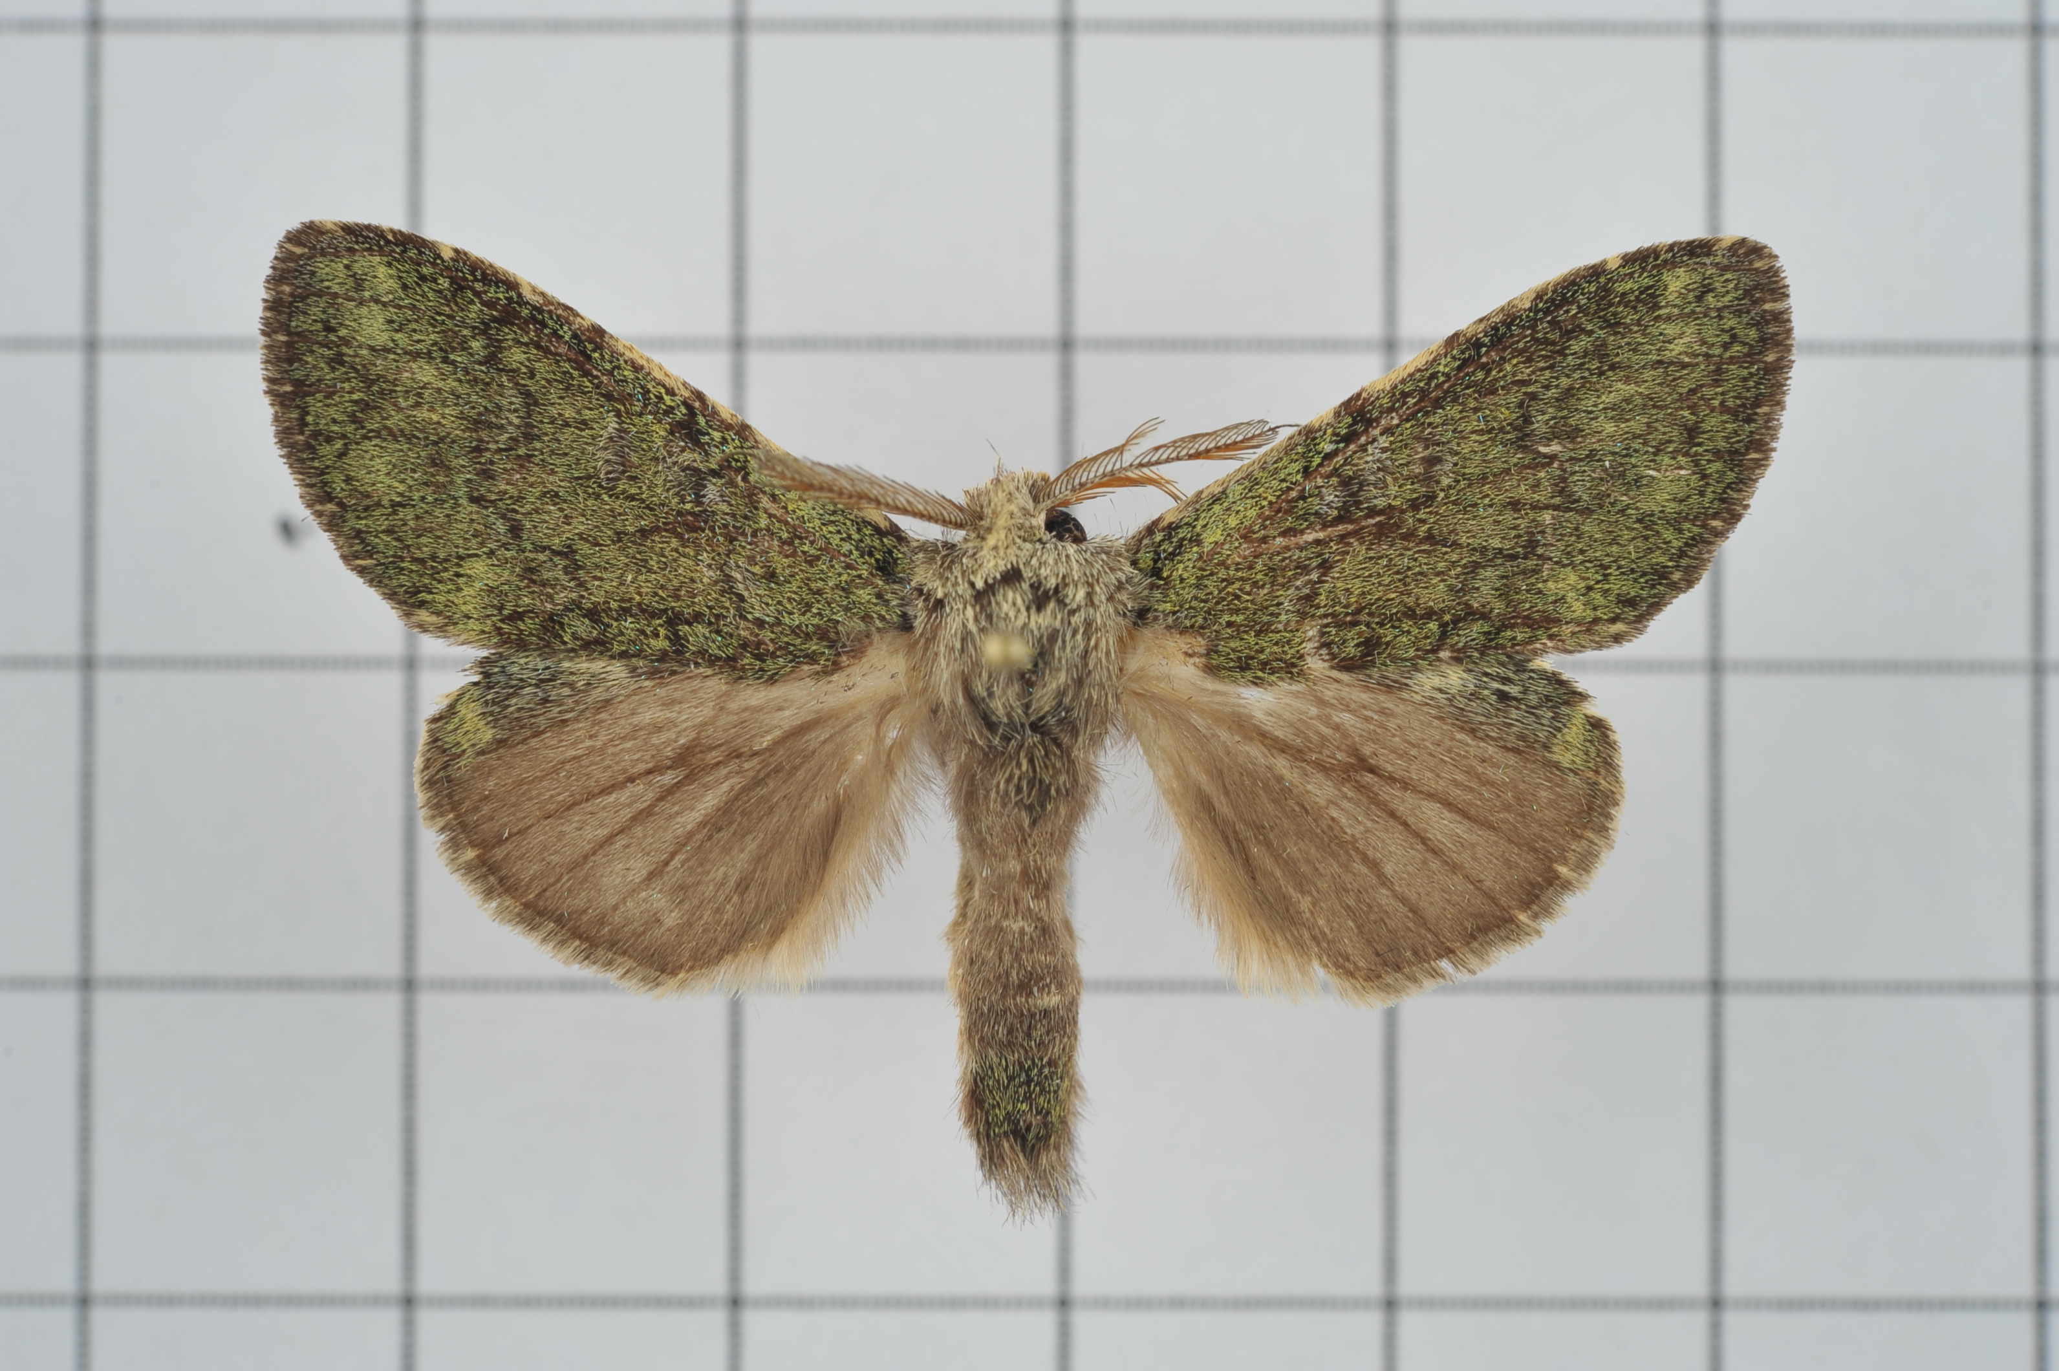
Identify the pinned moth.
Syntypistis cyanea cyanea
